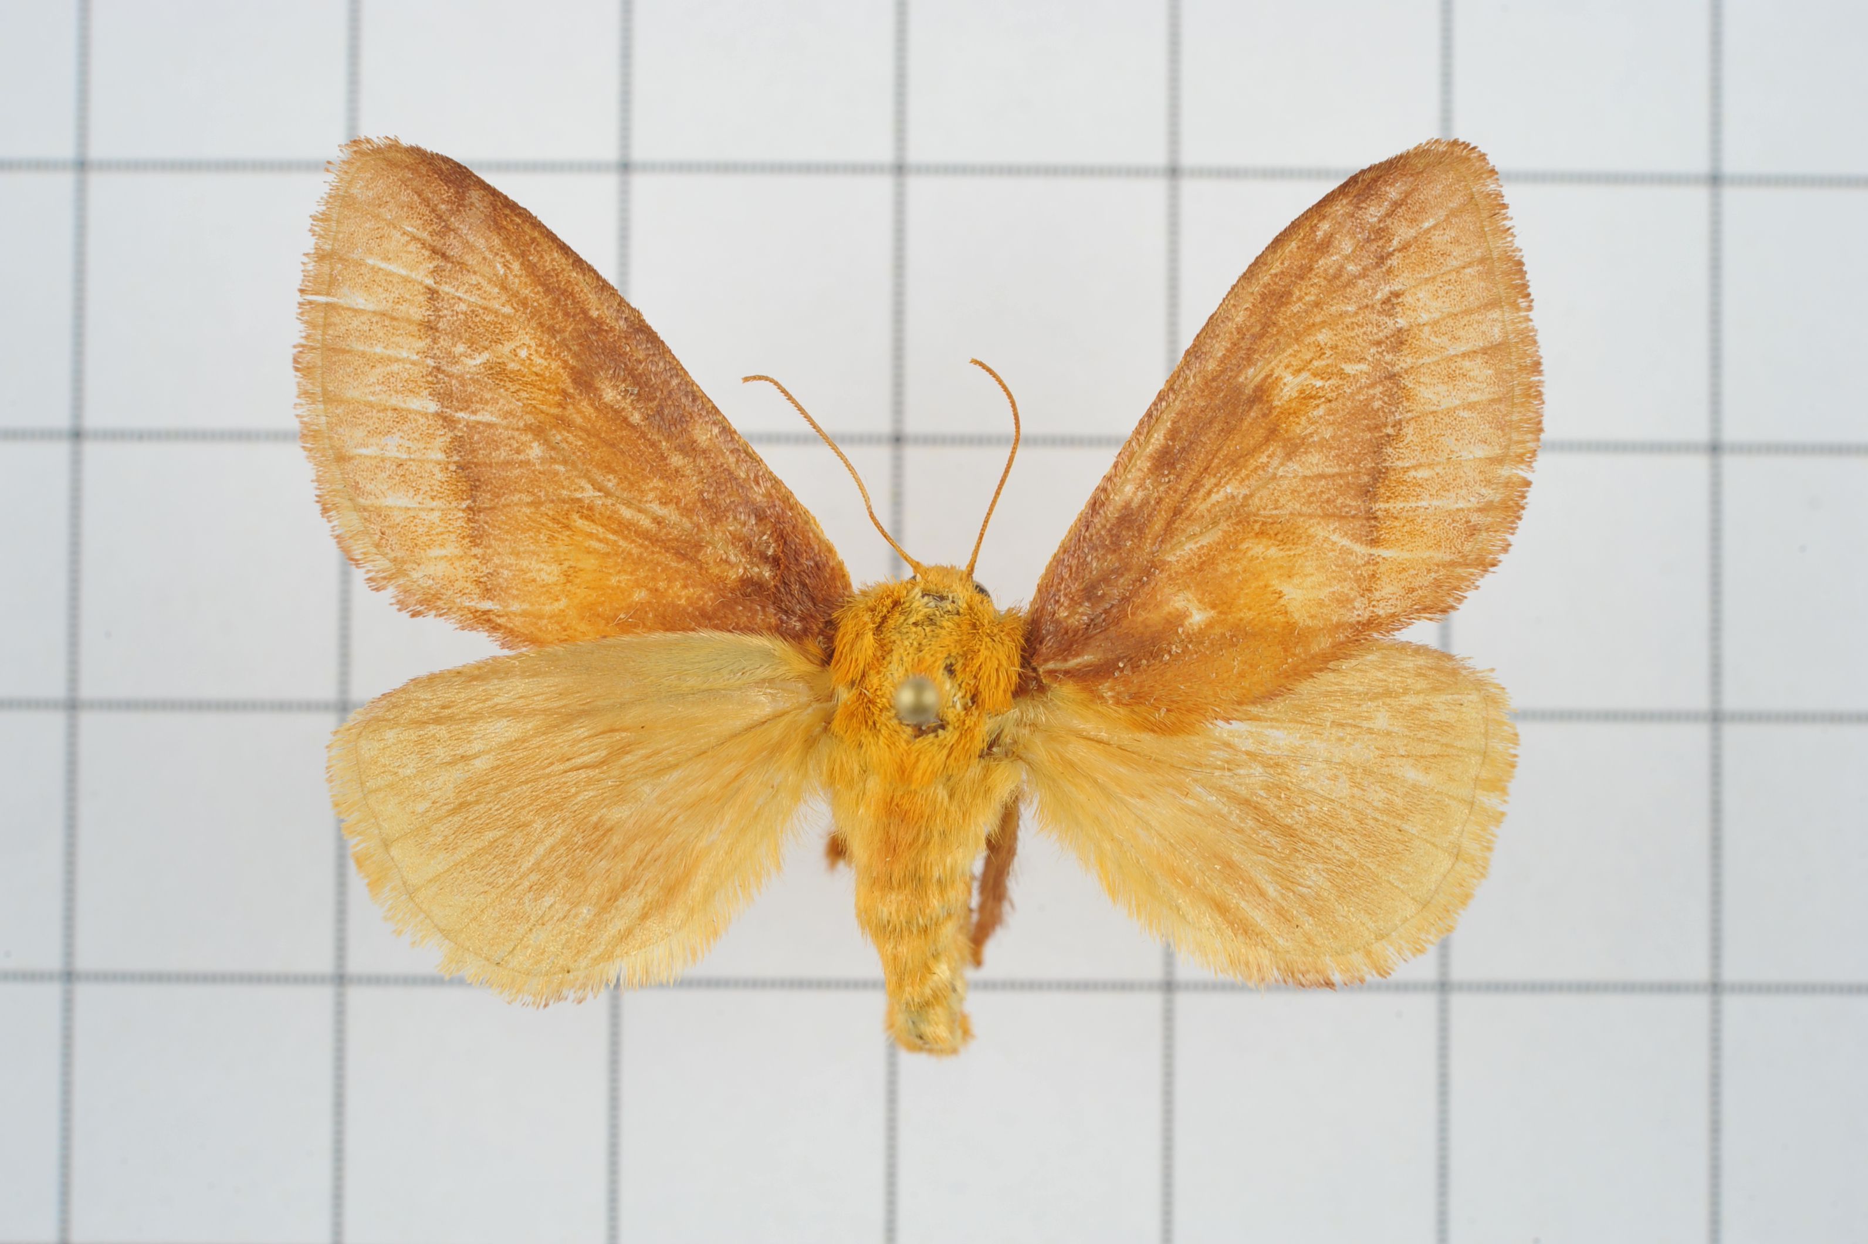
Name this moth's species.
Narosoideus flavidorsalis
